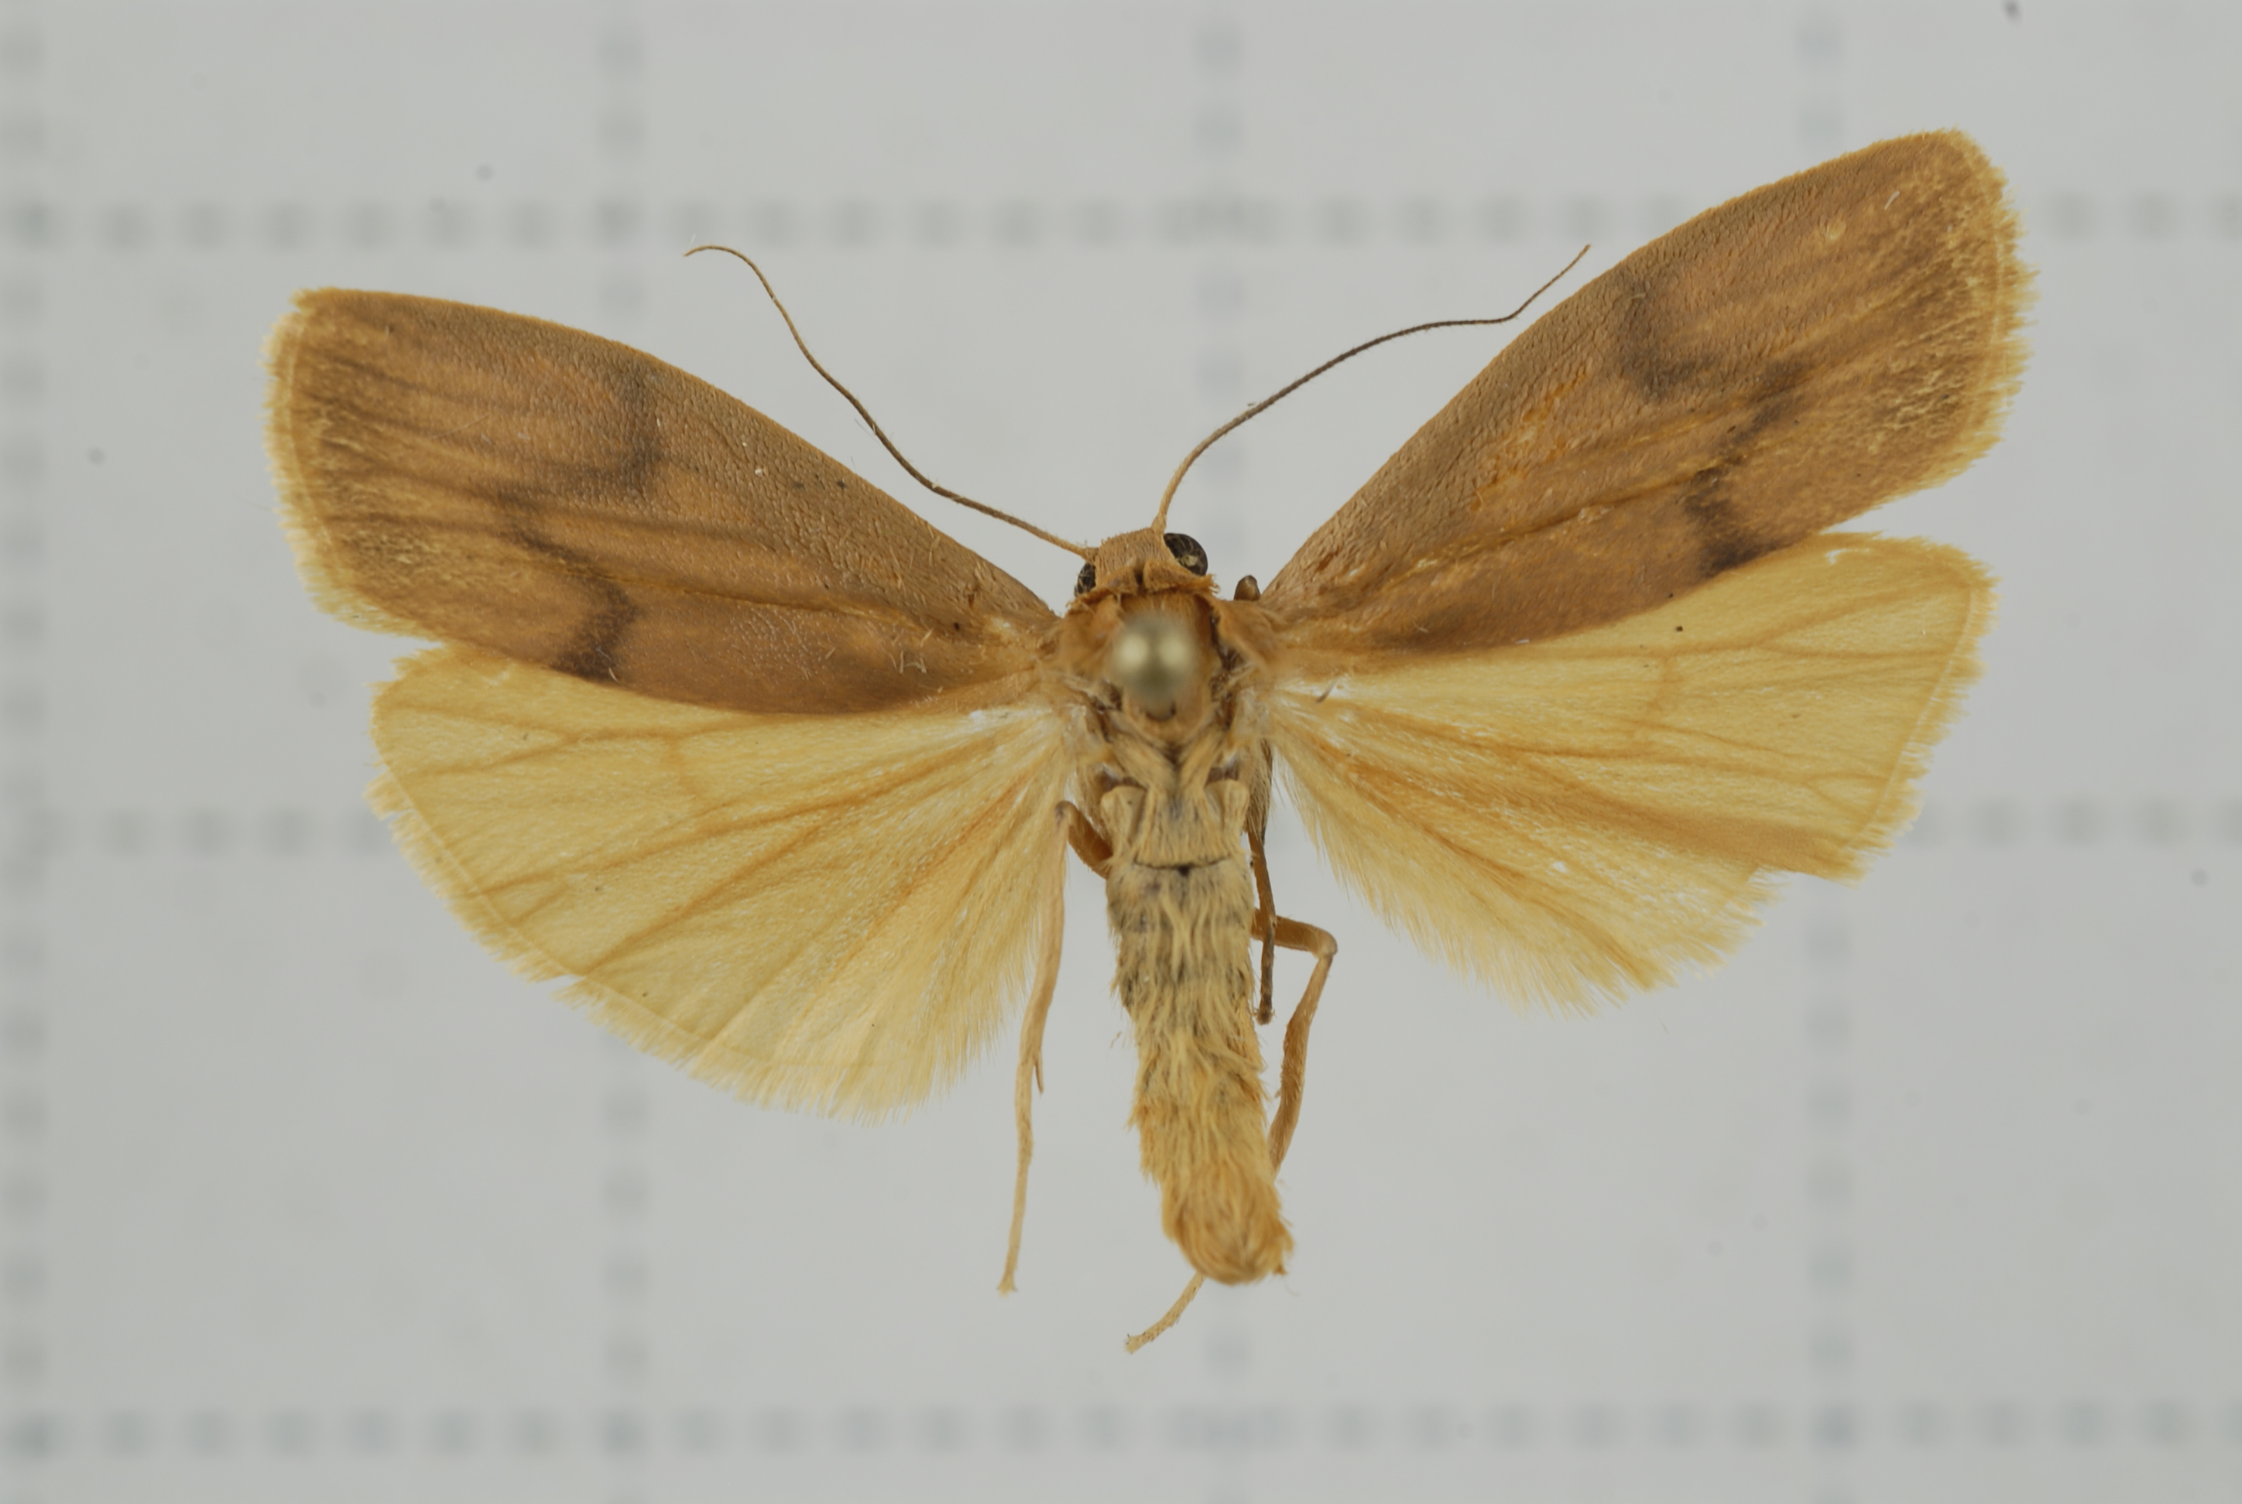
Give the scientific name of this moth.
Teuloma tainebula
